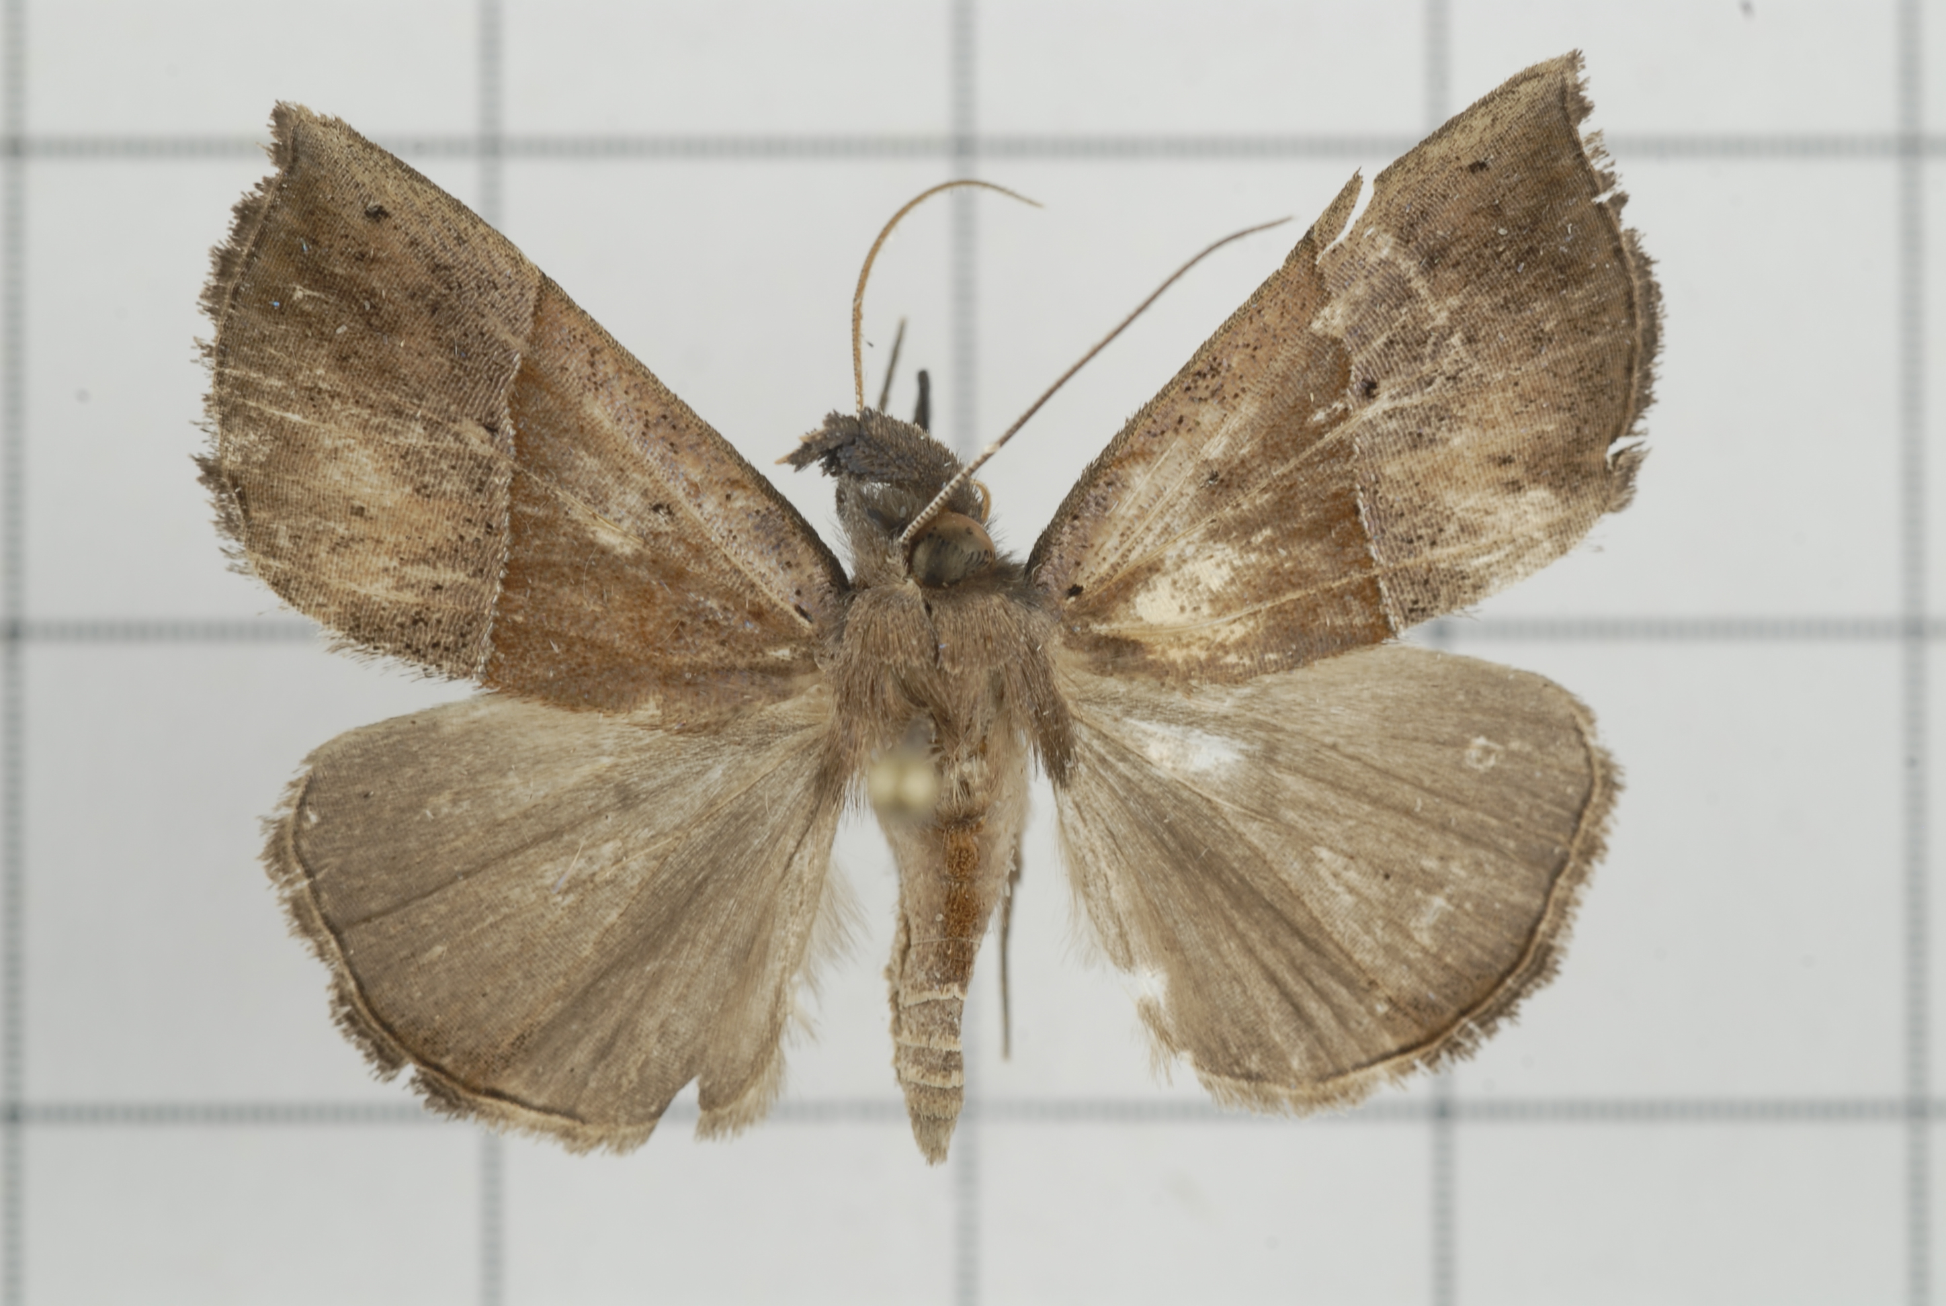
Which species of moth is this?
Hypena iconicalis
